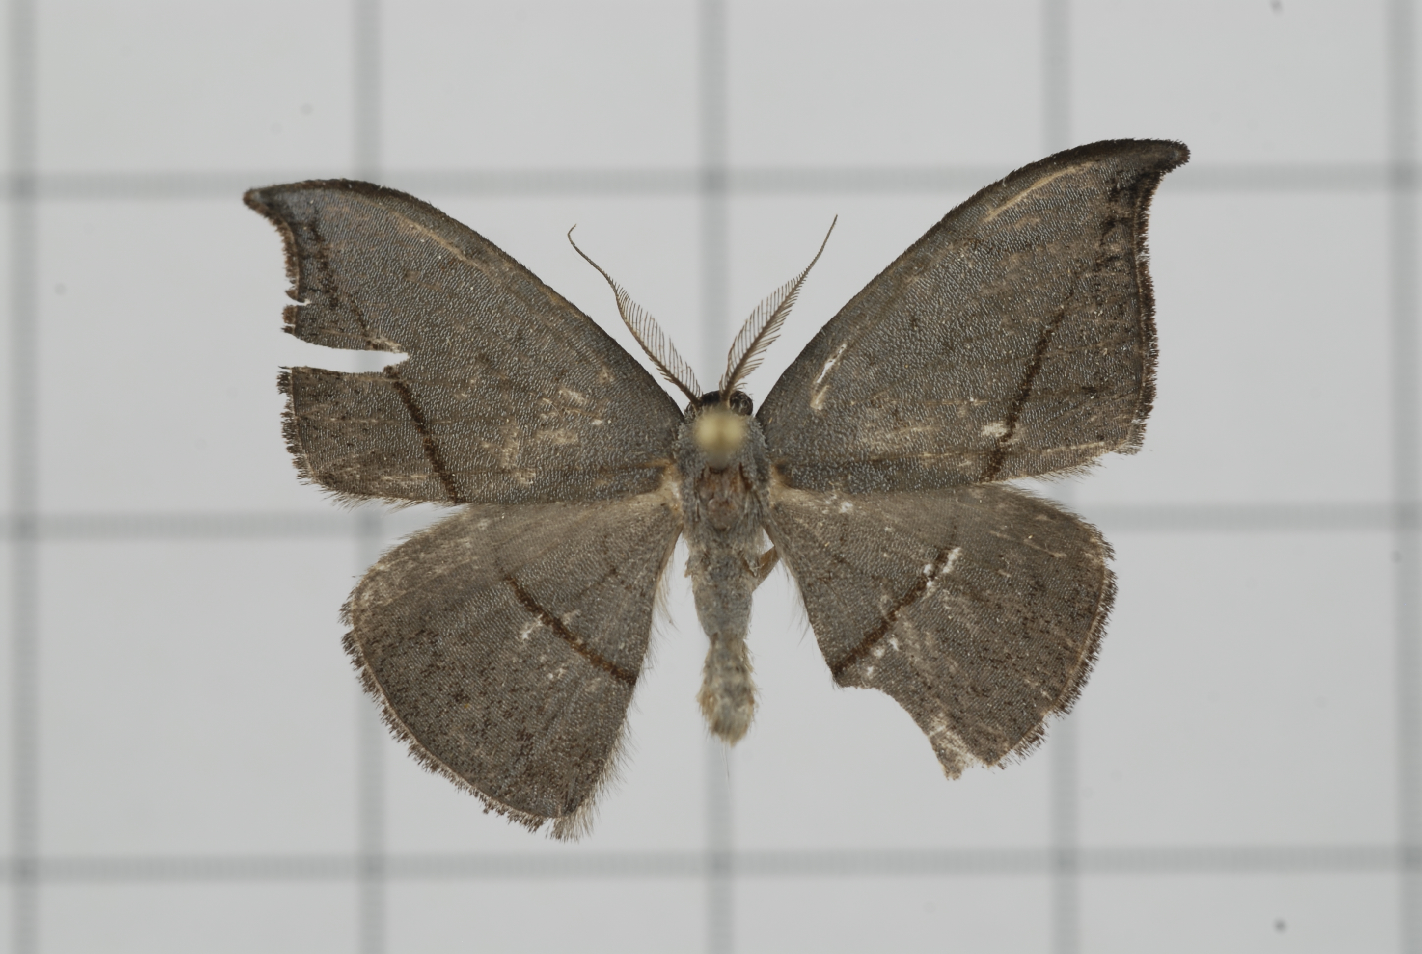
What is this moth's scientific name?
Albara reversaria opalescens
